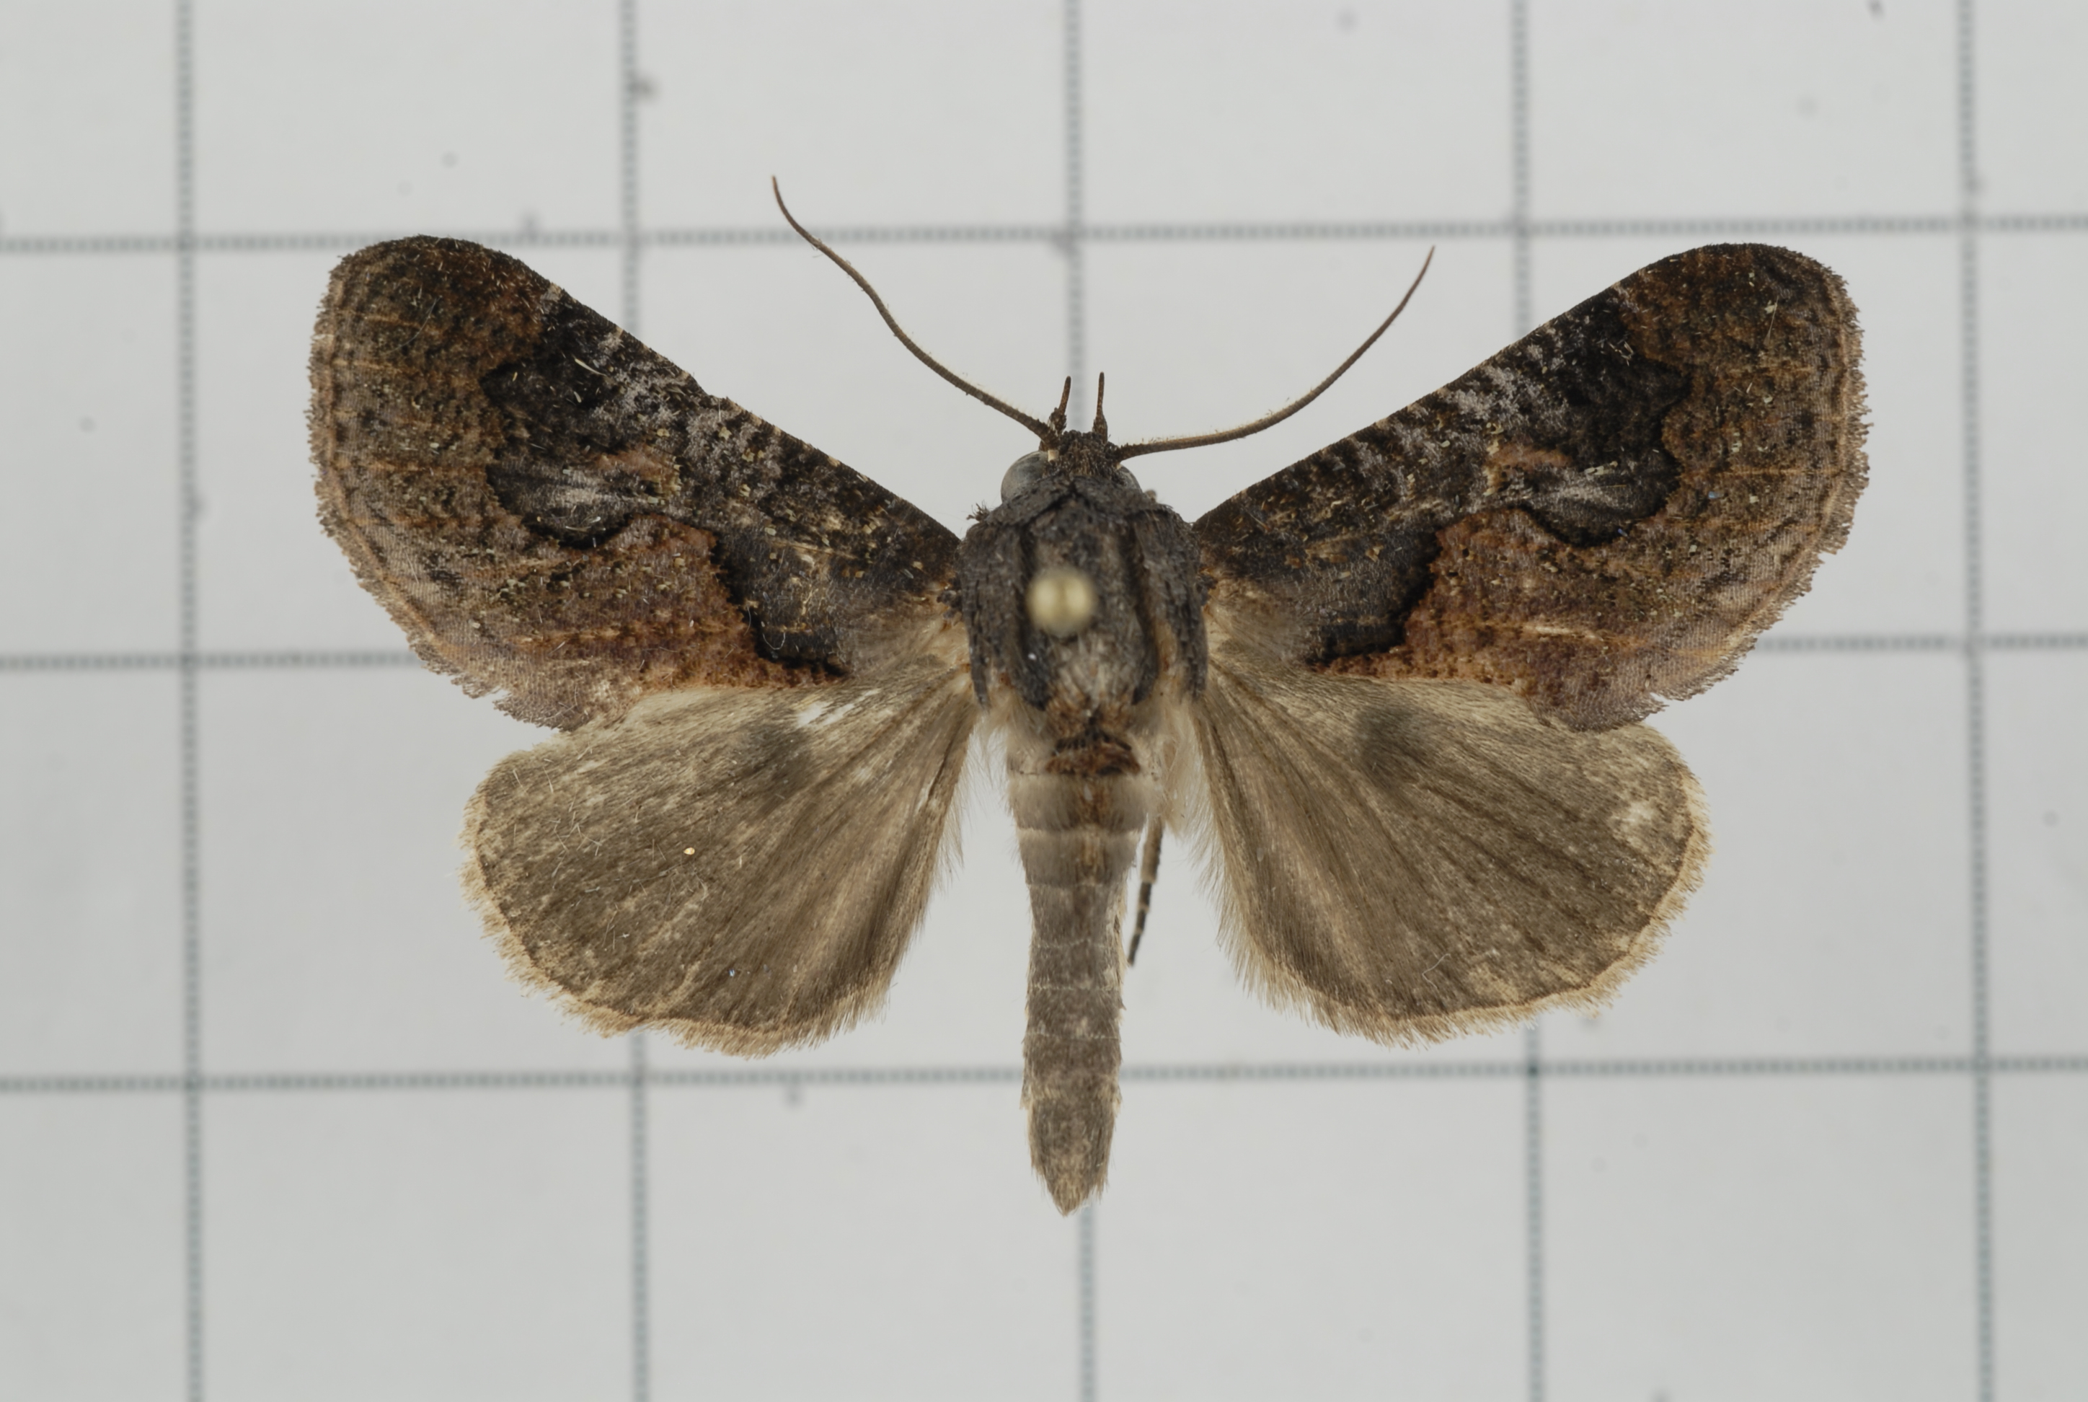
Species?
Batracharta divisa
